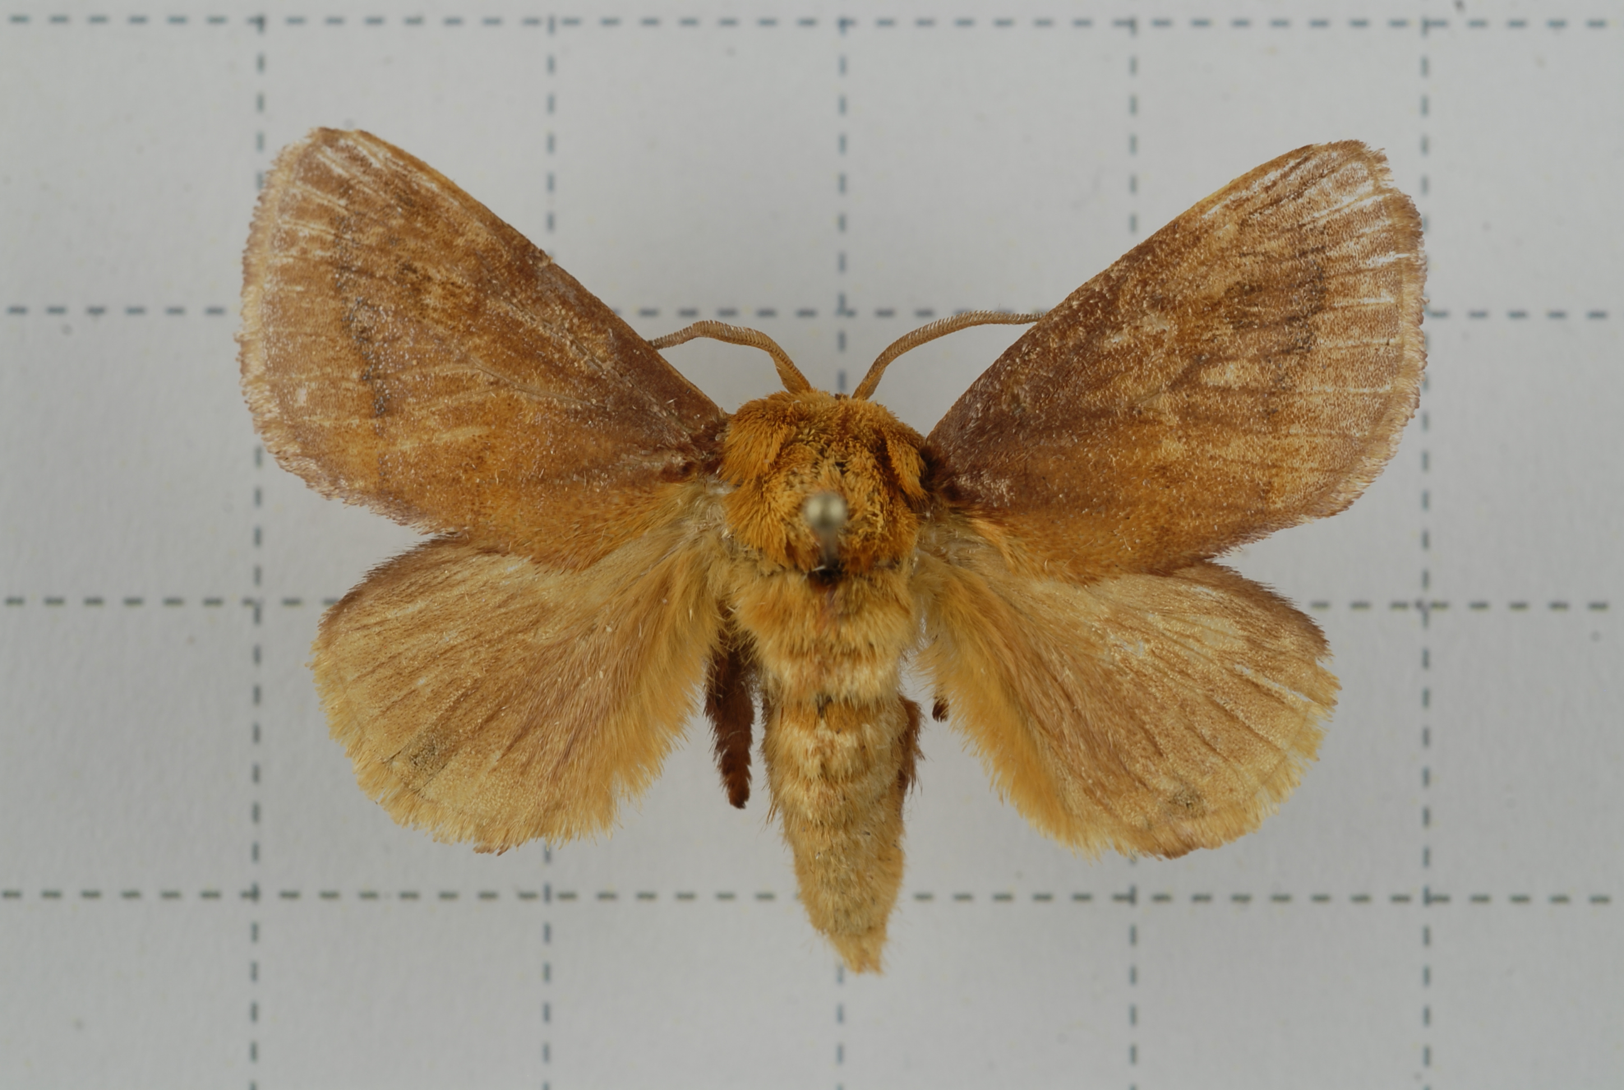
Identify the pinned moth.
Narosoideus vulpina
